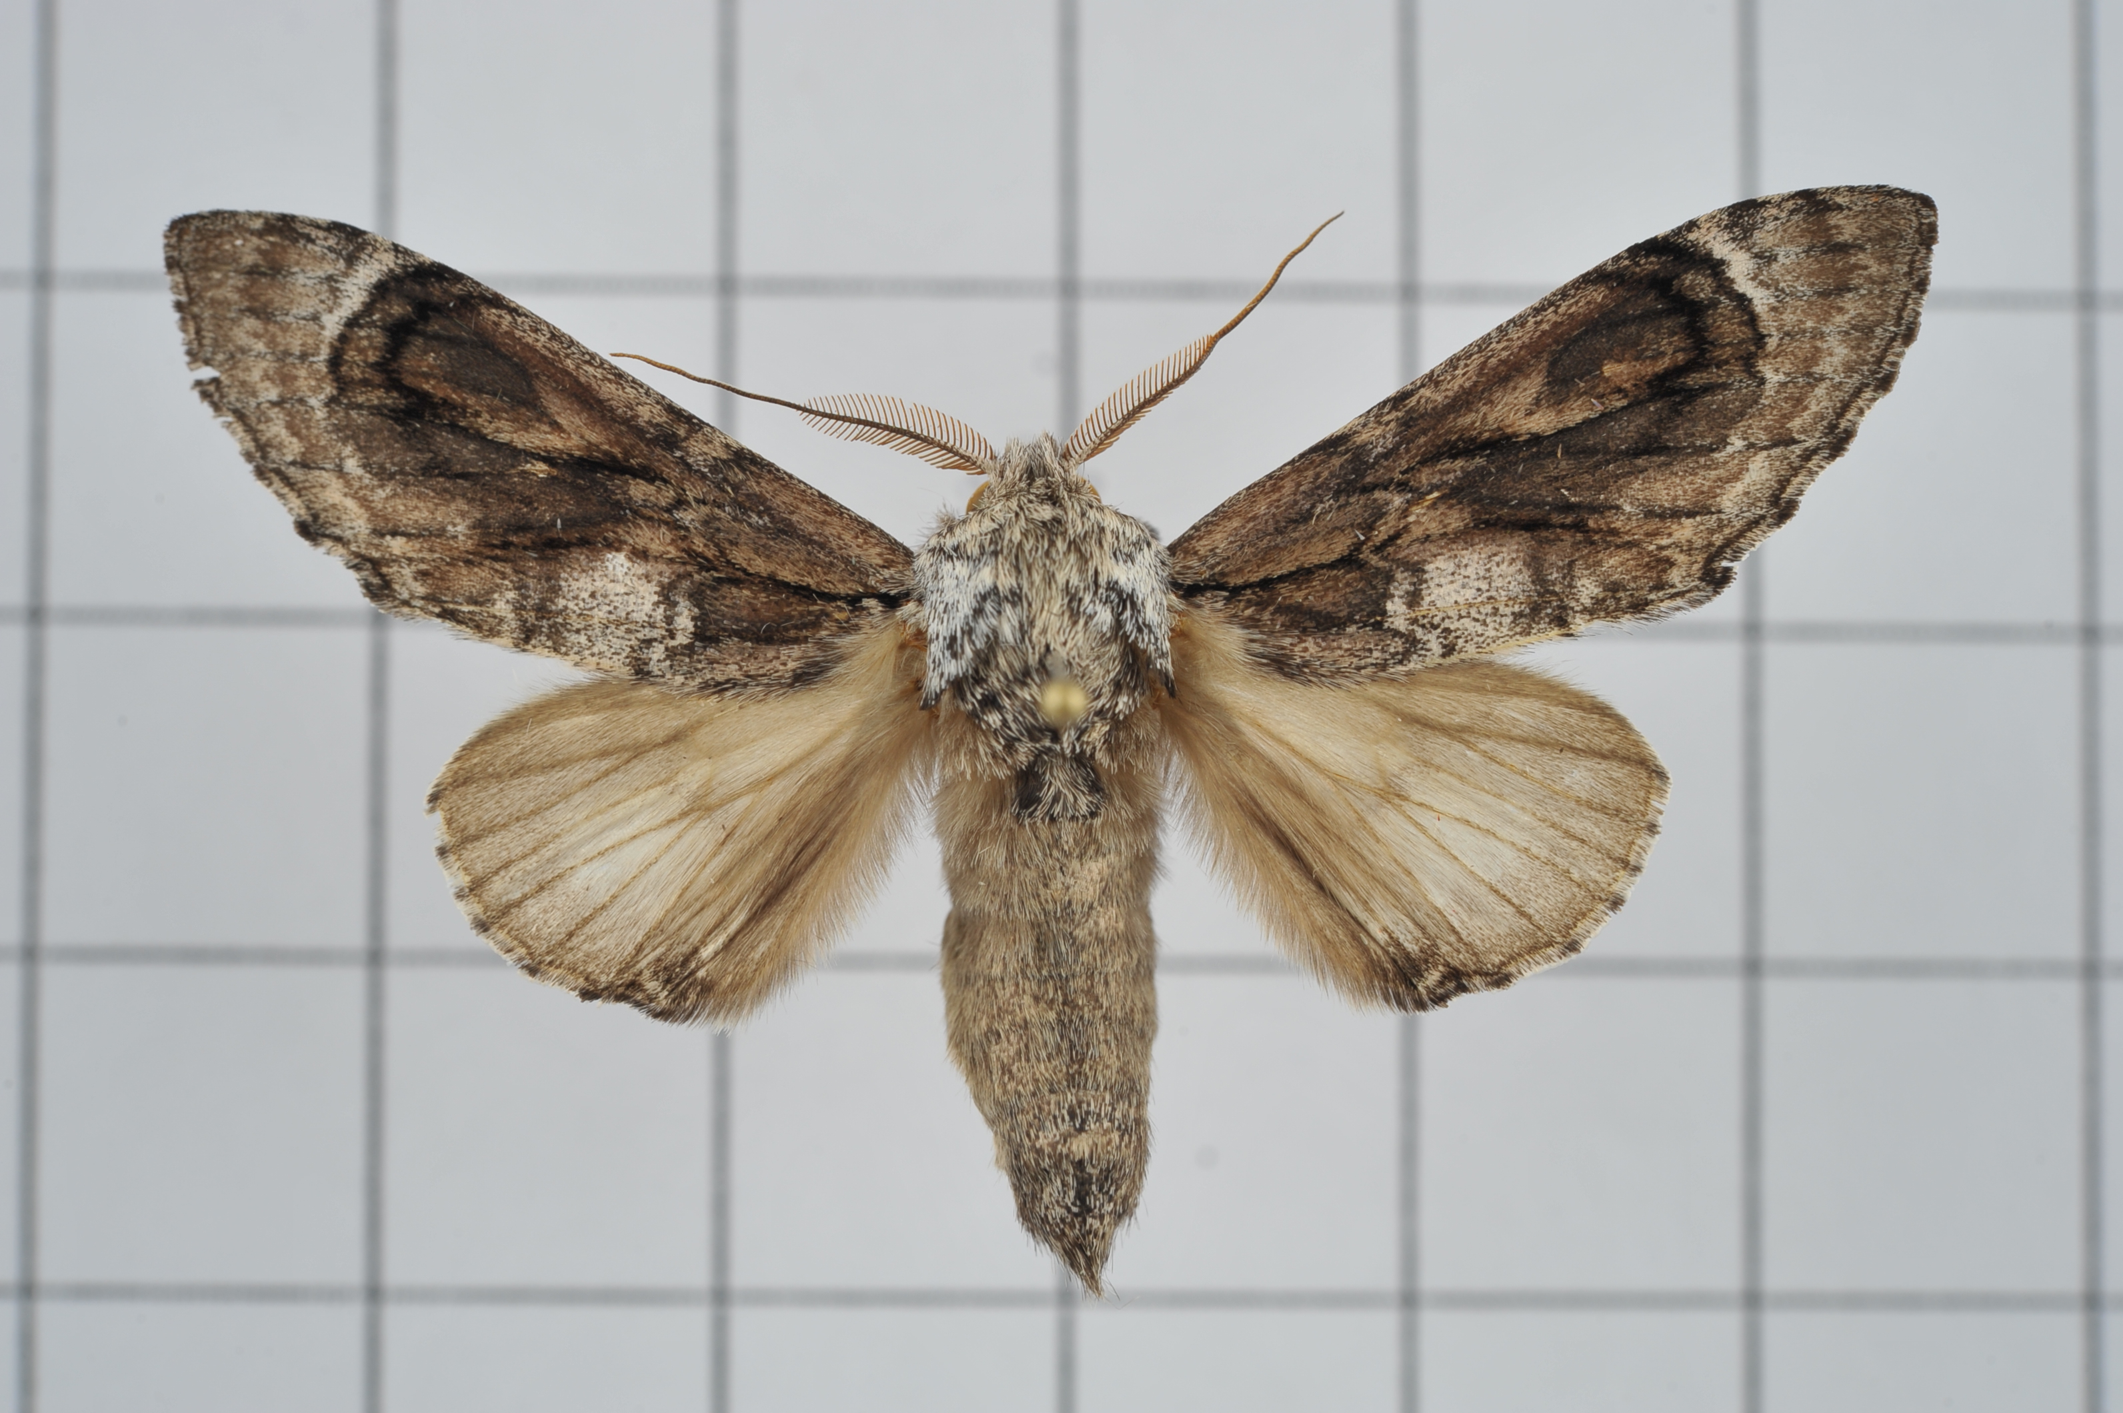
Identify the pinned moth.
Fentonia baibarana
